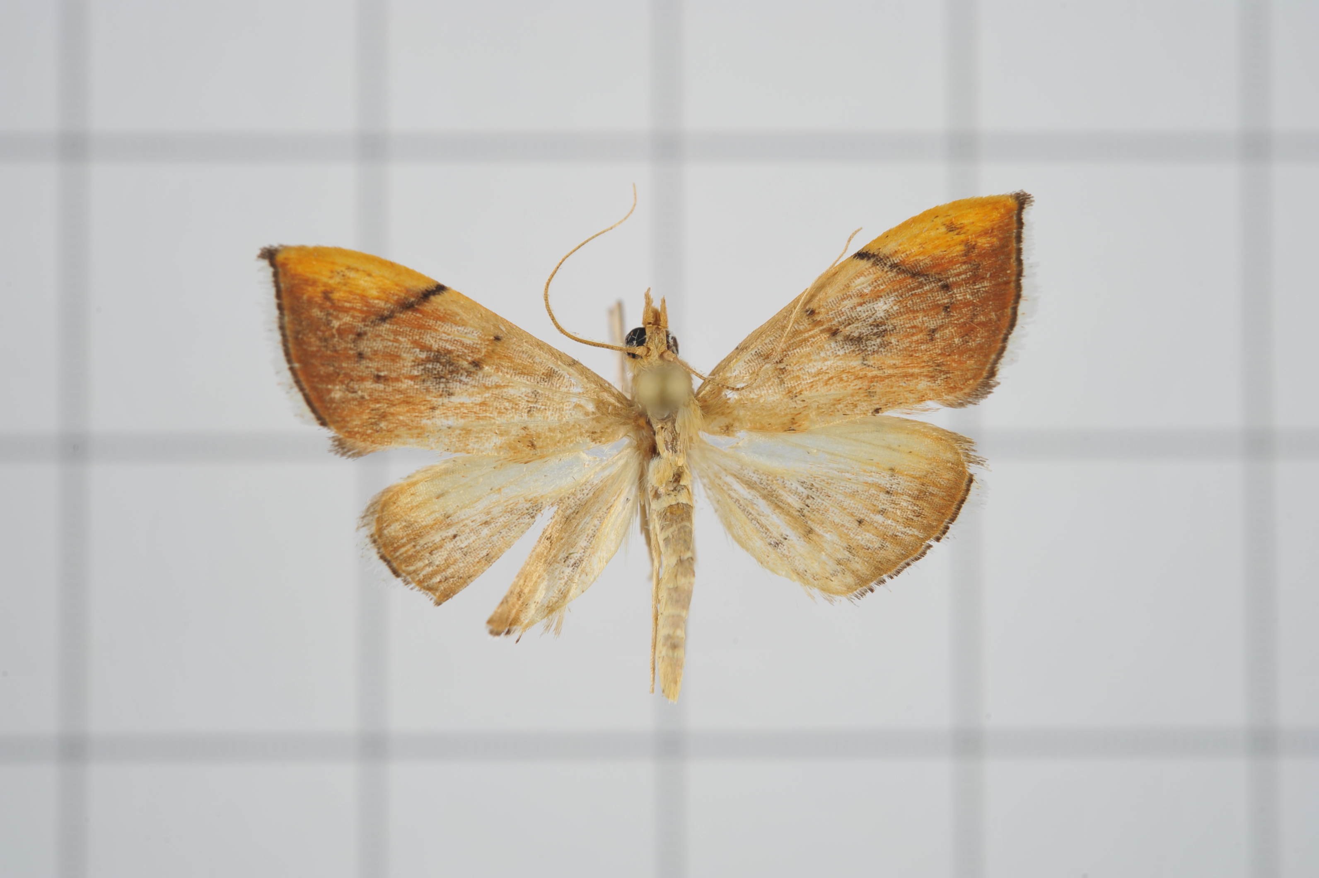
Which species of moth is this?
Hyalobathra coenostolalis
